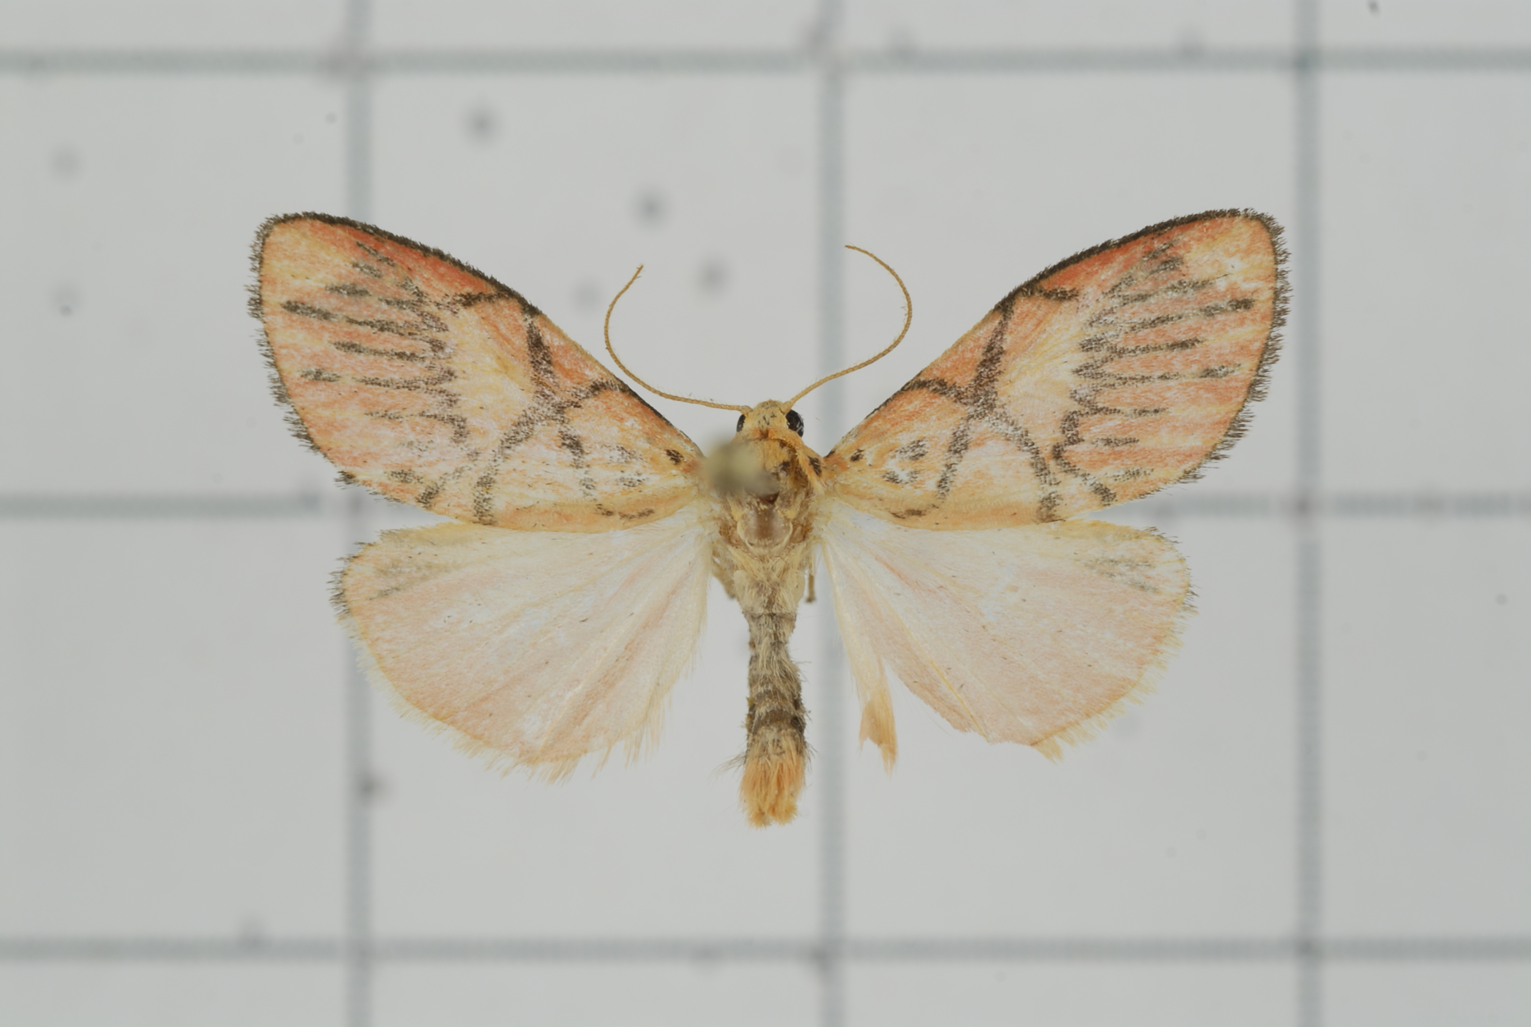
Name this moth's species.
Aberrasine shiou
